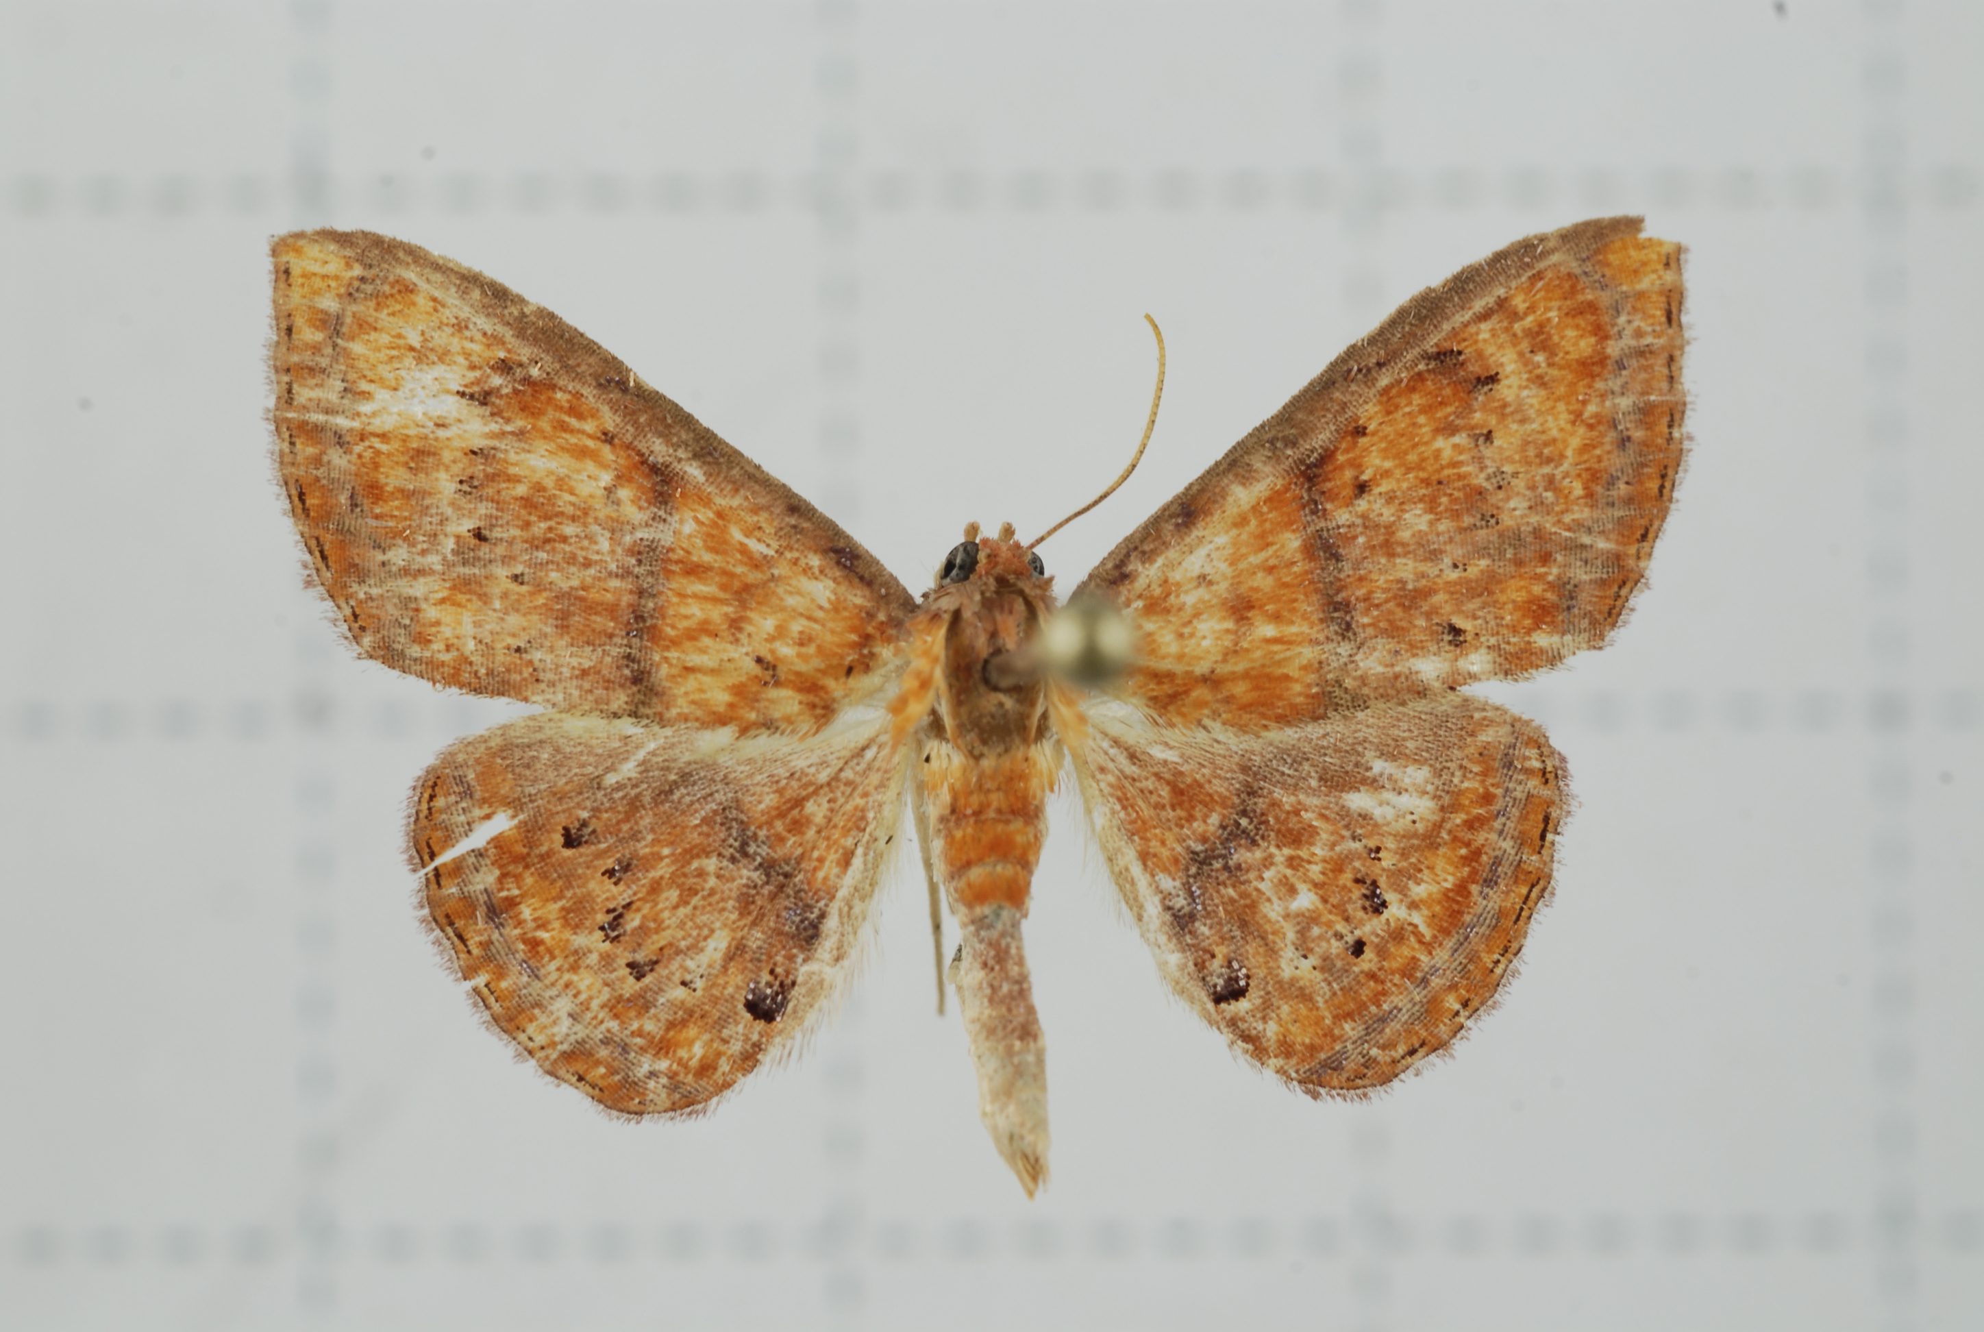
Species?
Homodes vivida
